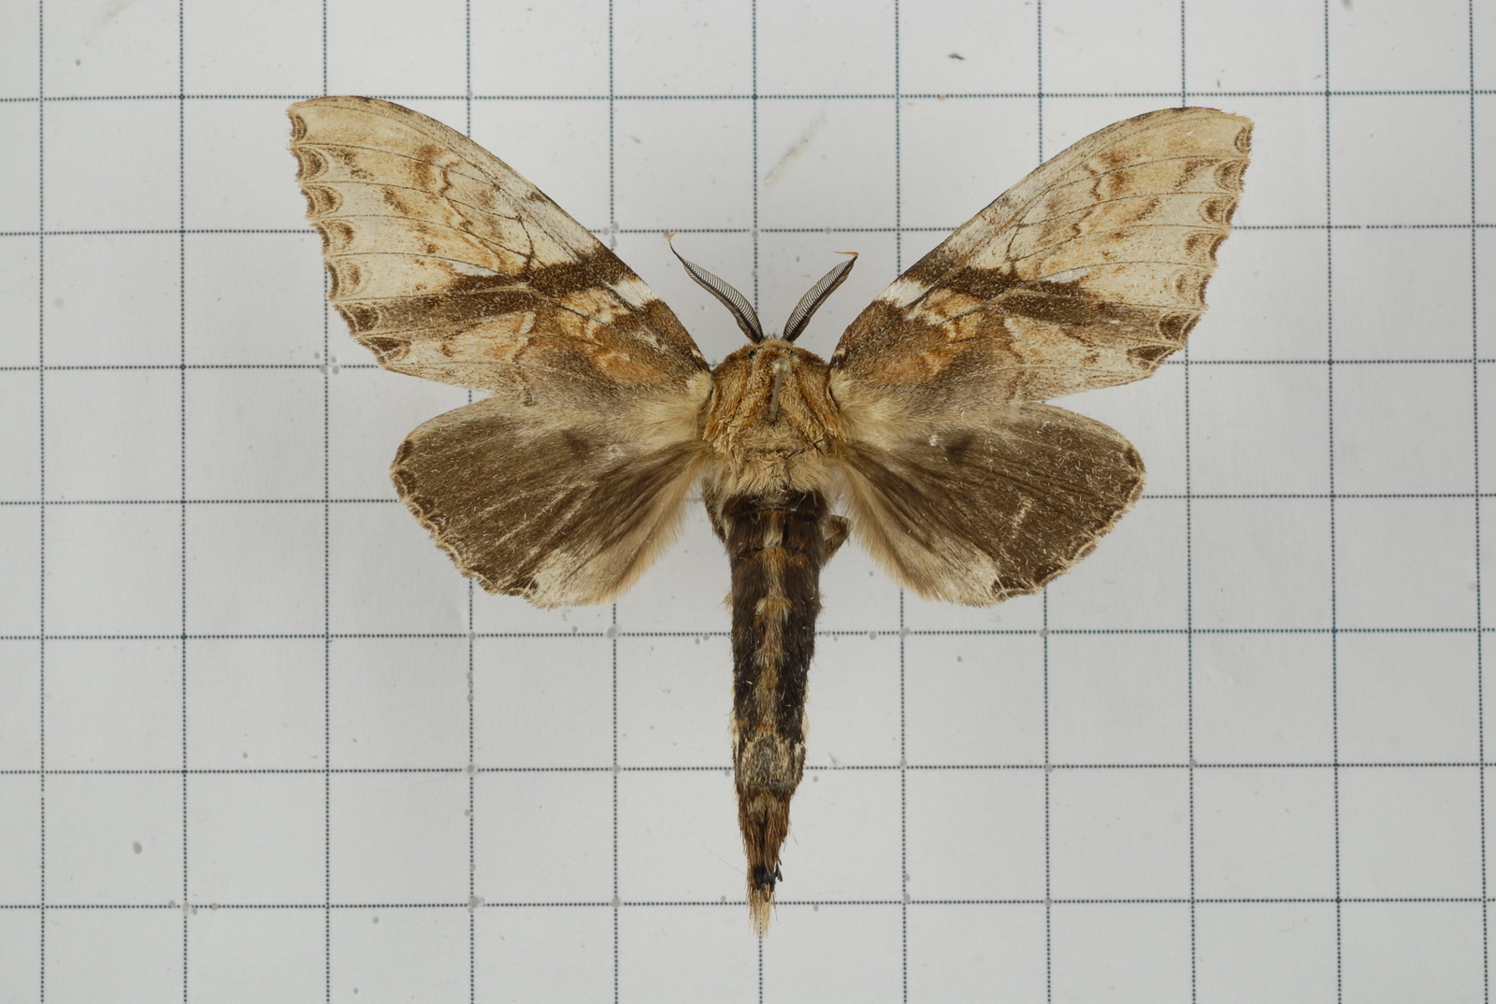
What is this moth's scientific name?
Dudusa nobilis
